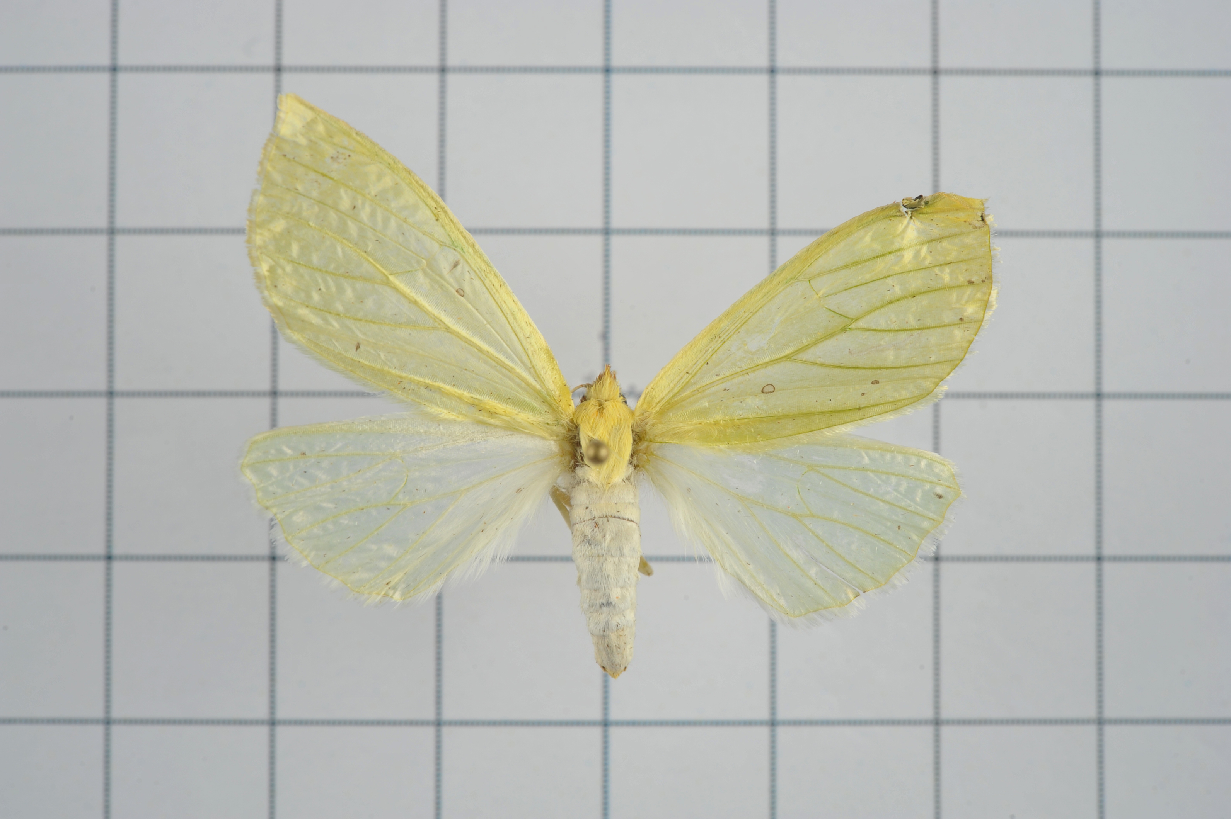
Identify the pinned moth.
Doratoptera lutea
